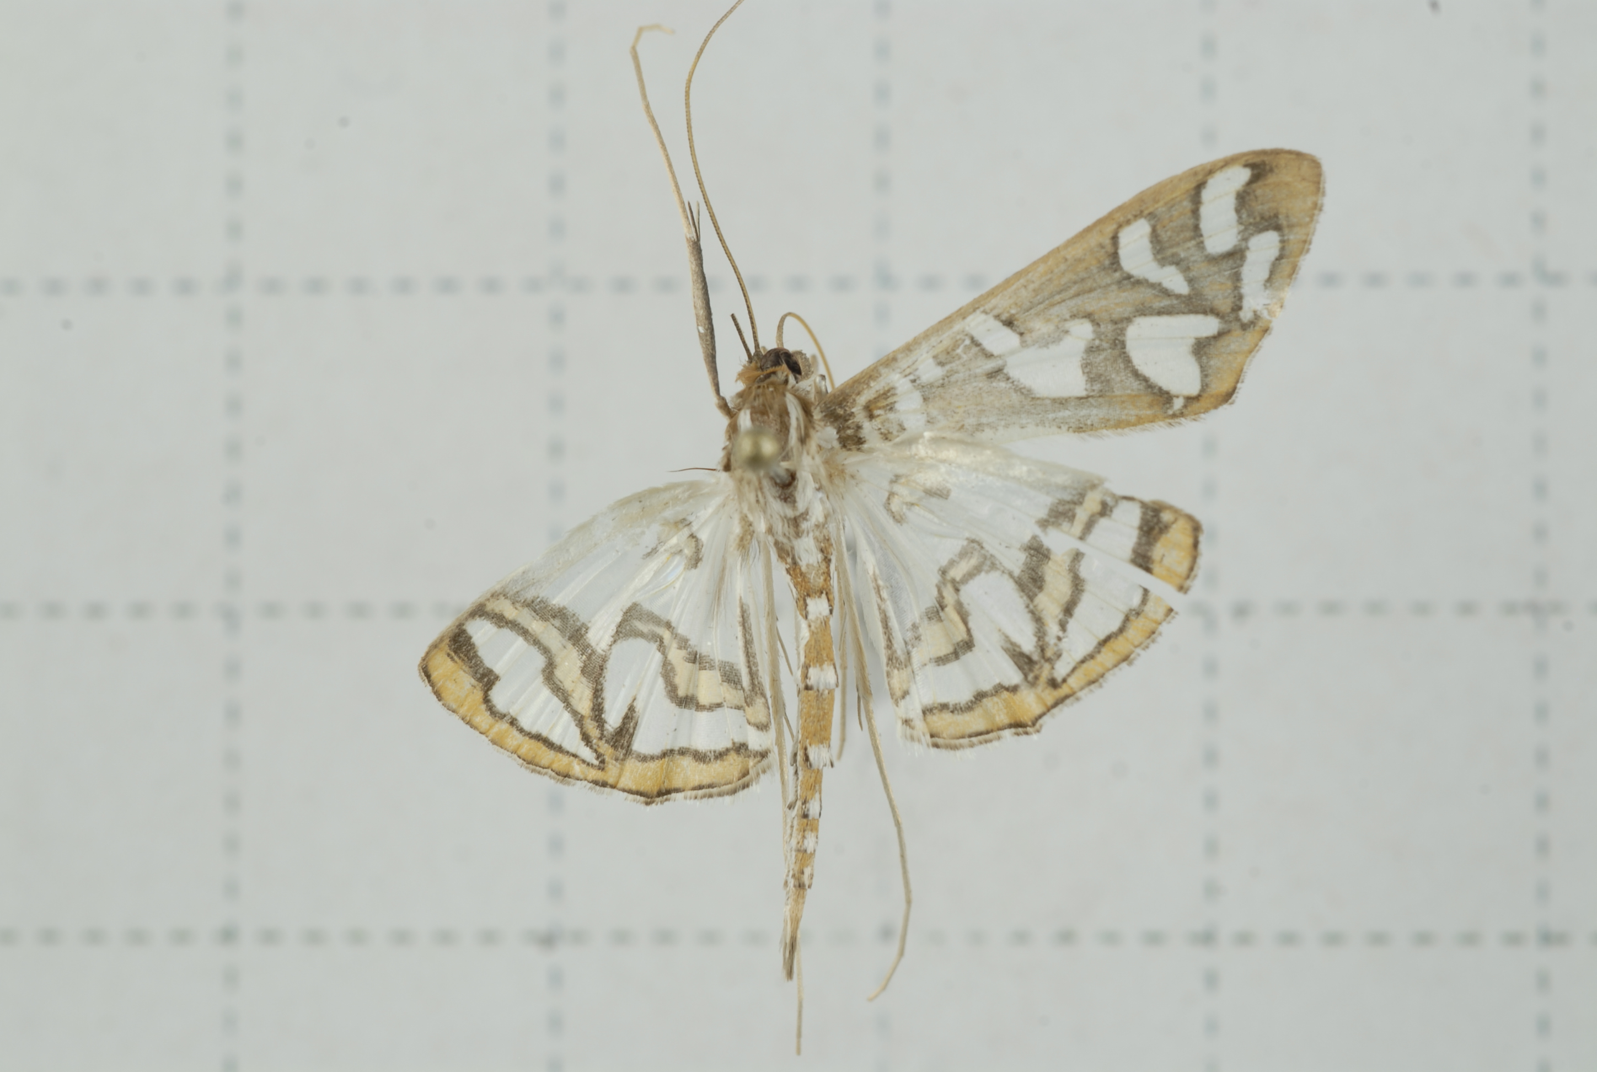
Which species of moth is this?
Nausinoe perspectata
